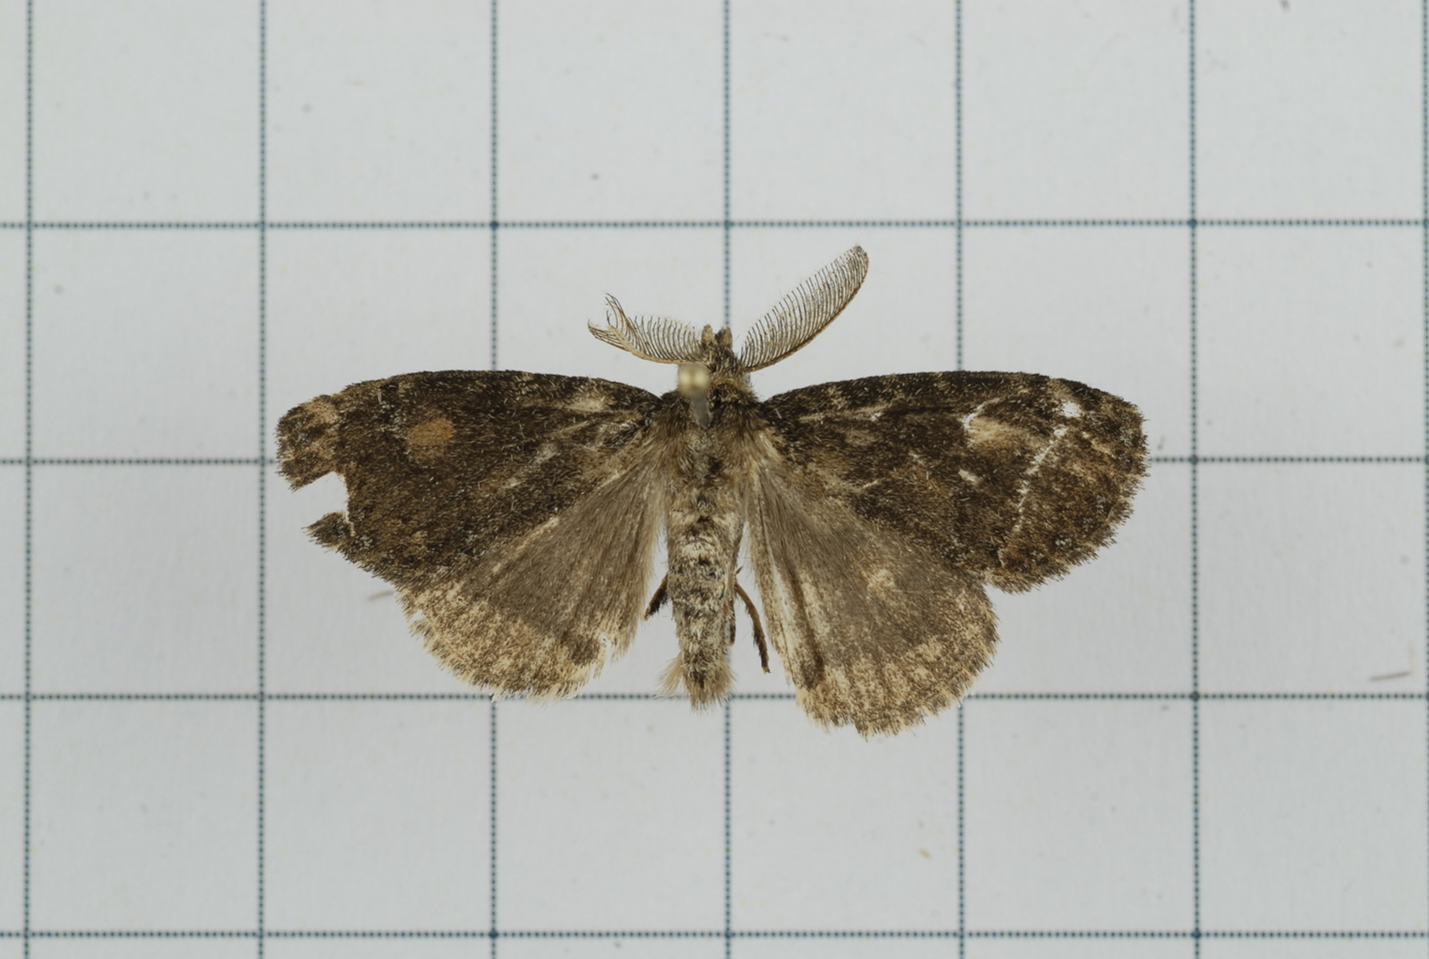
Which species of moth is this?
Ilema kosemponica
